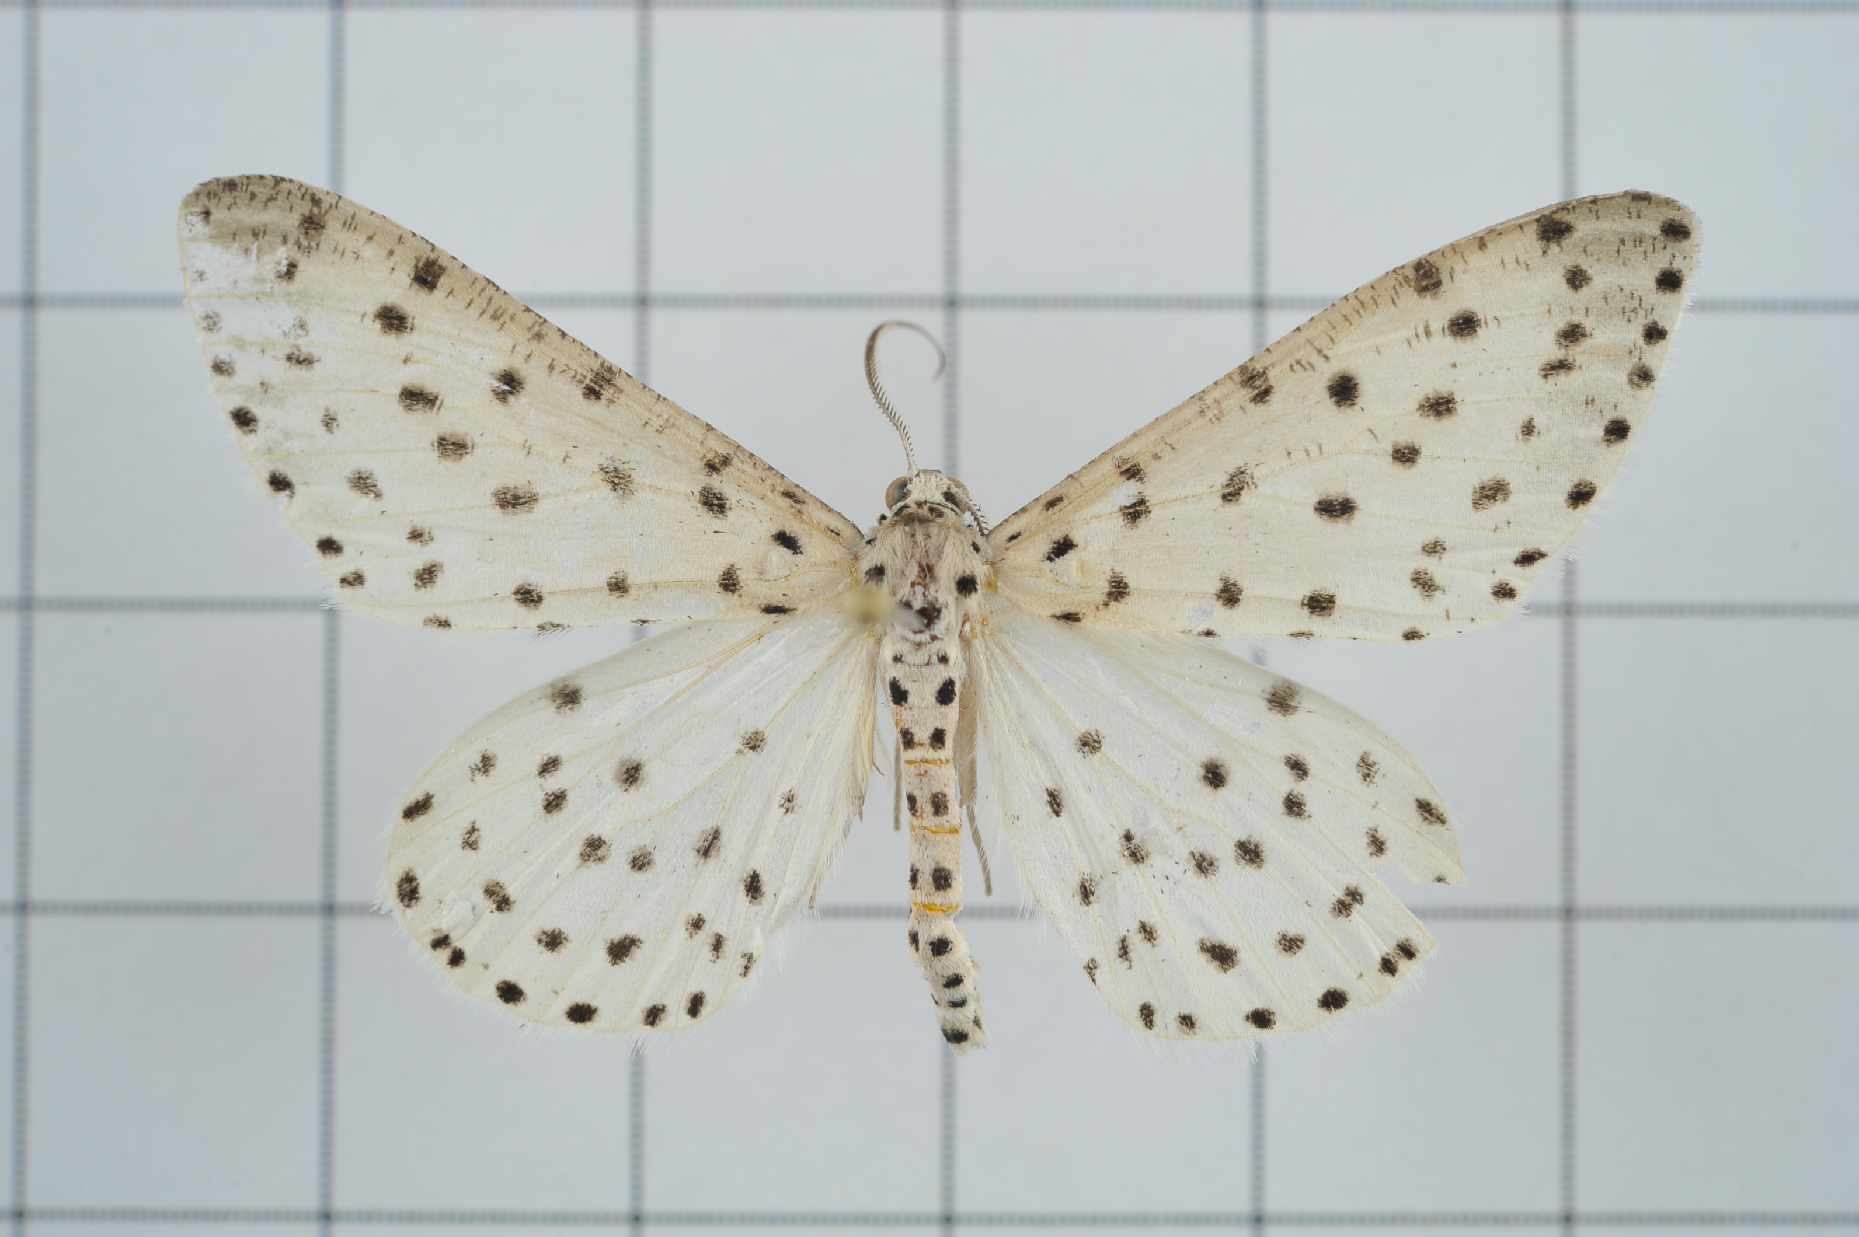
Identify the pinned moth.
Xenoplia trivialis
